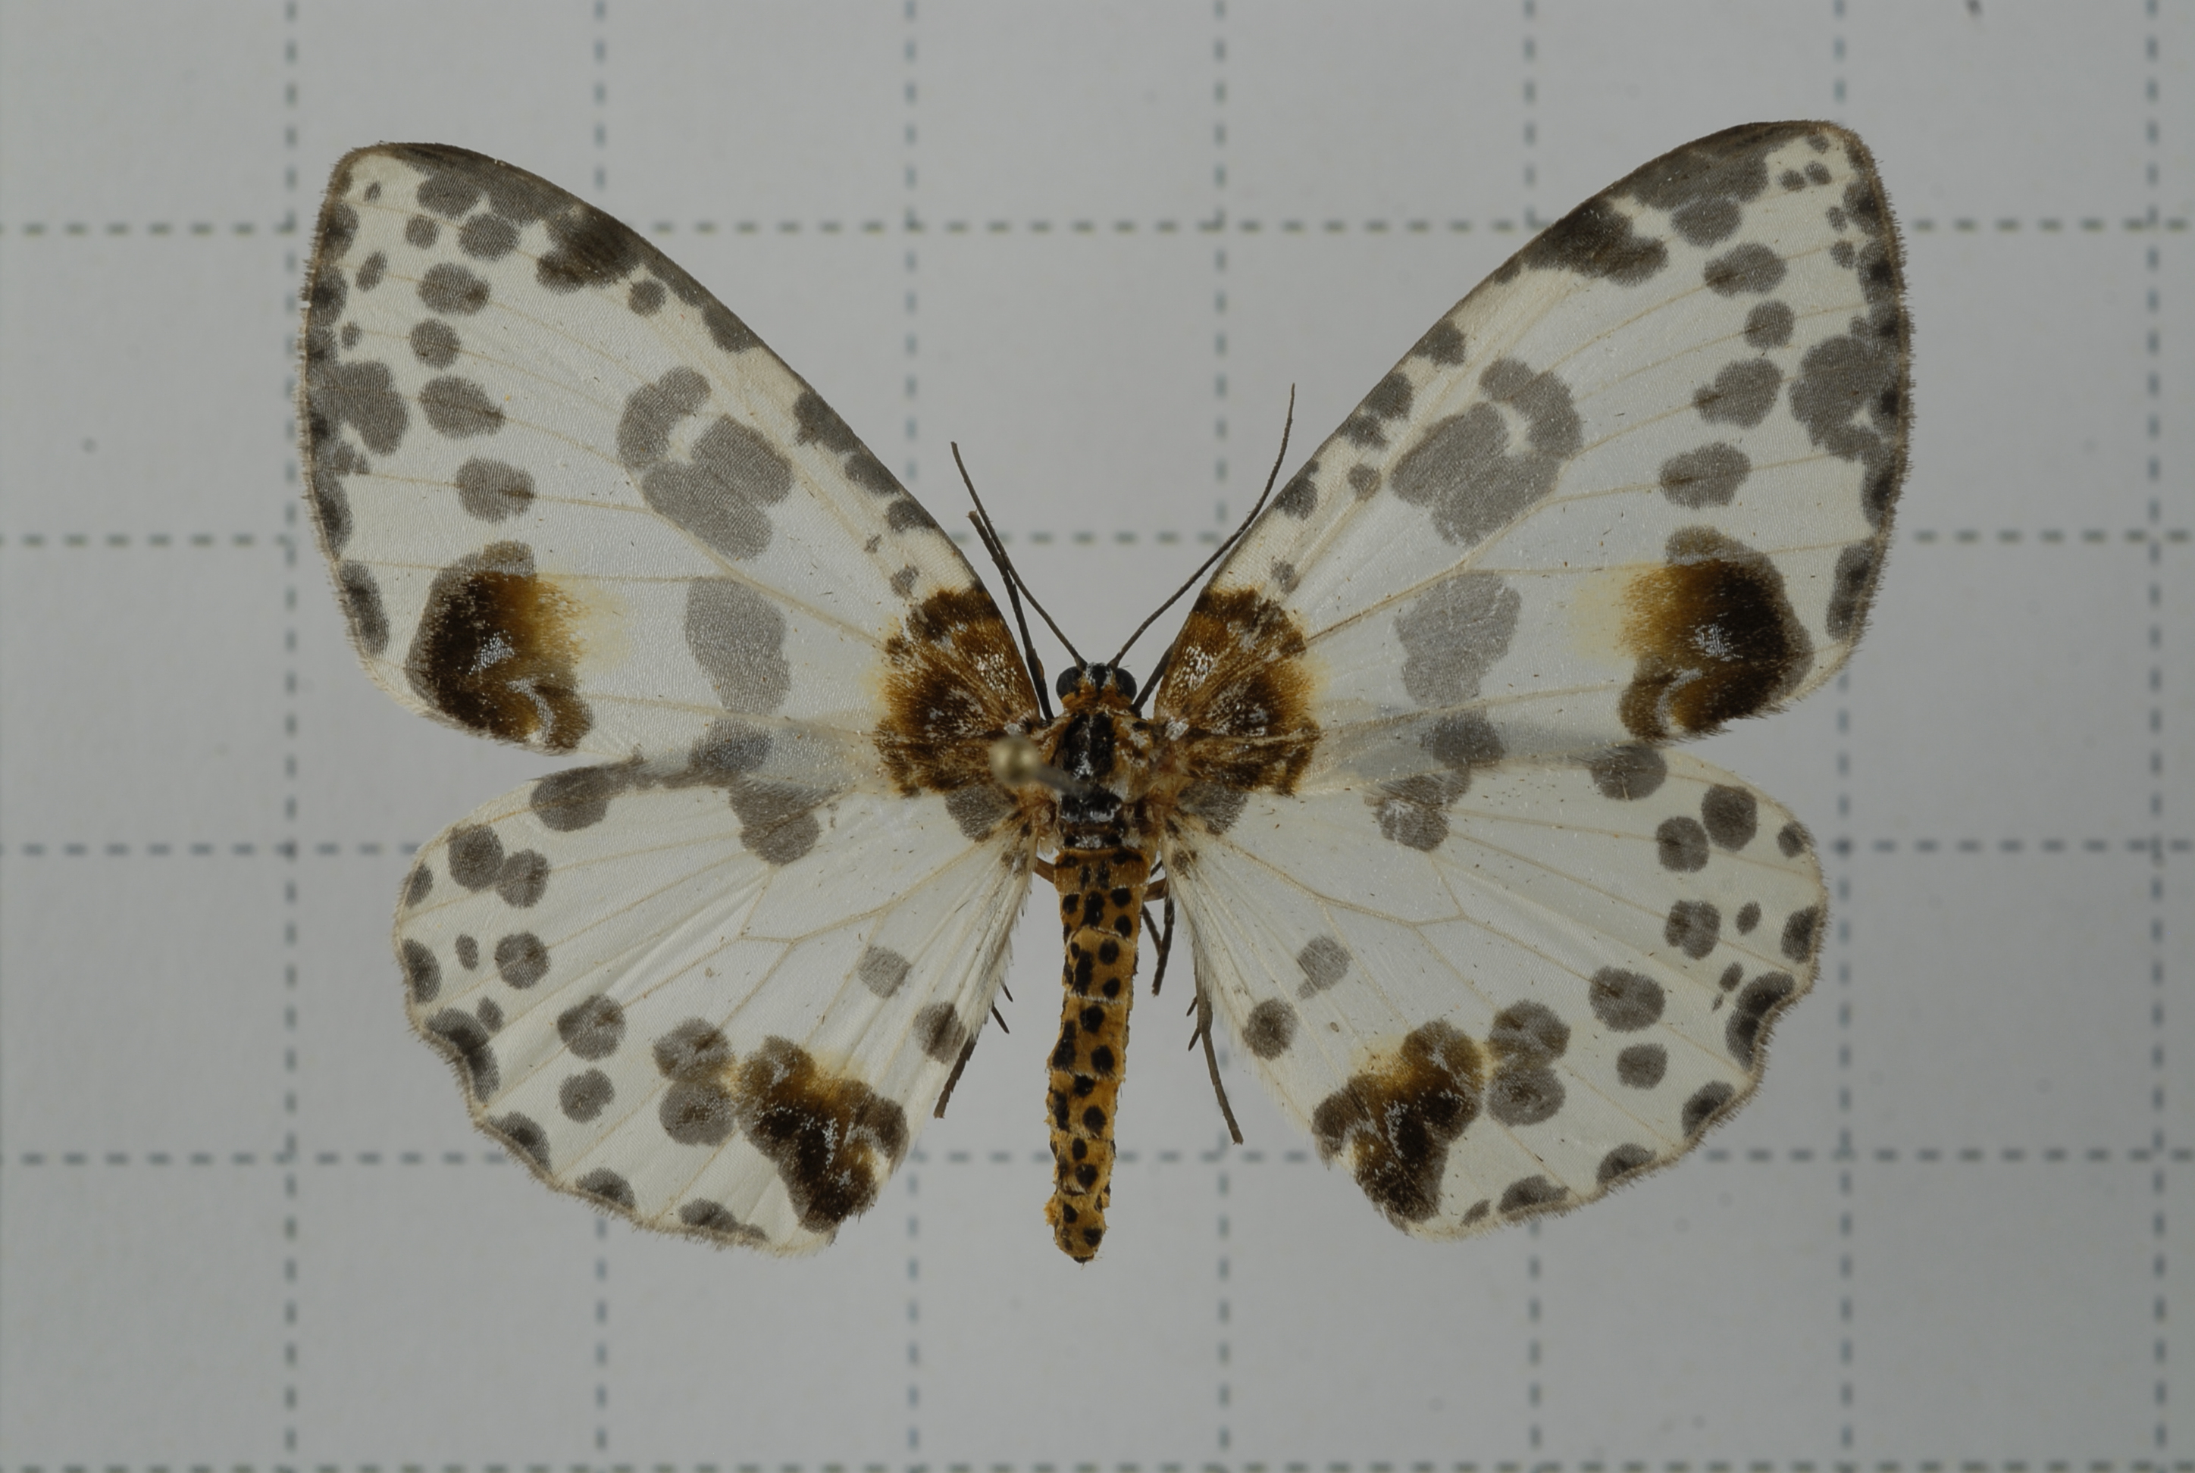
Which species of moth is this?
Abraxas formosilluminata
